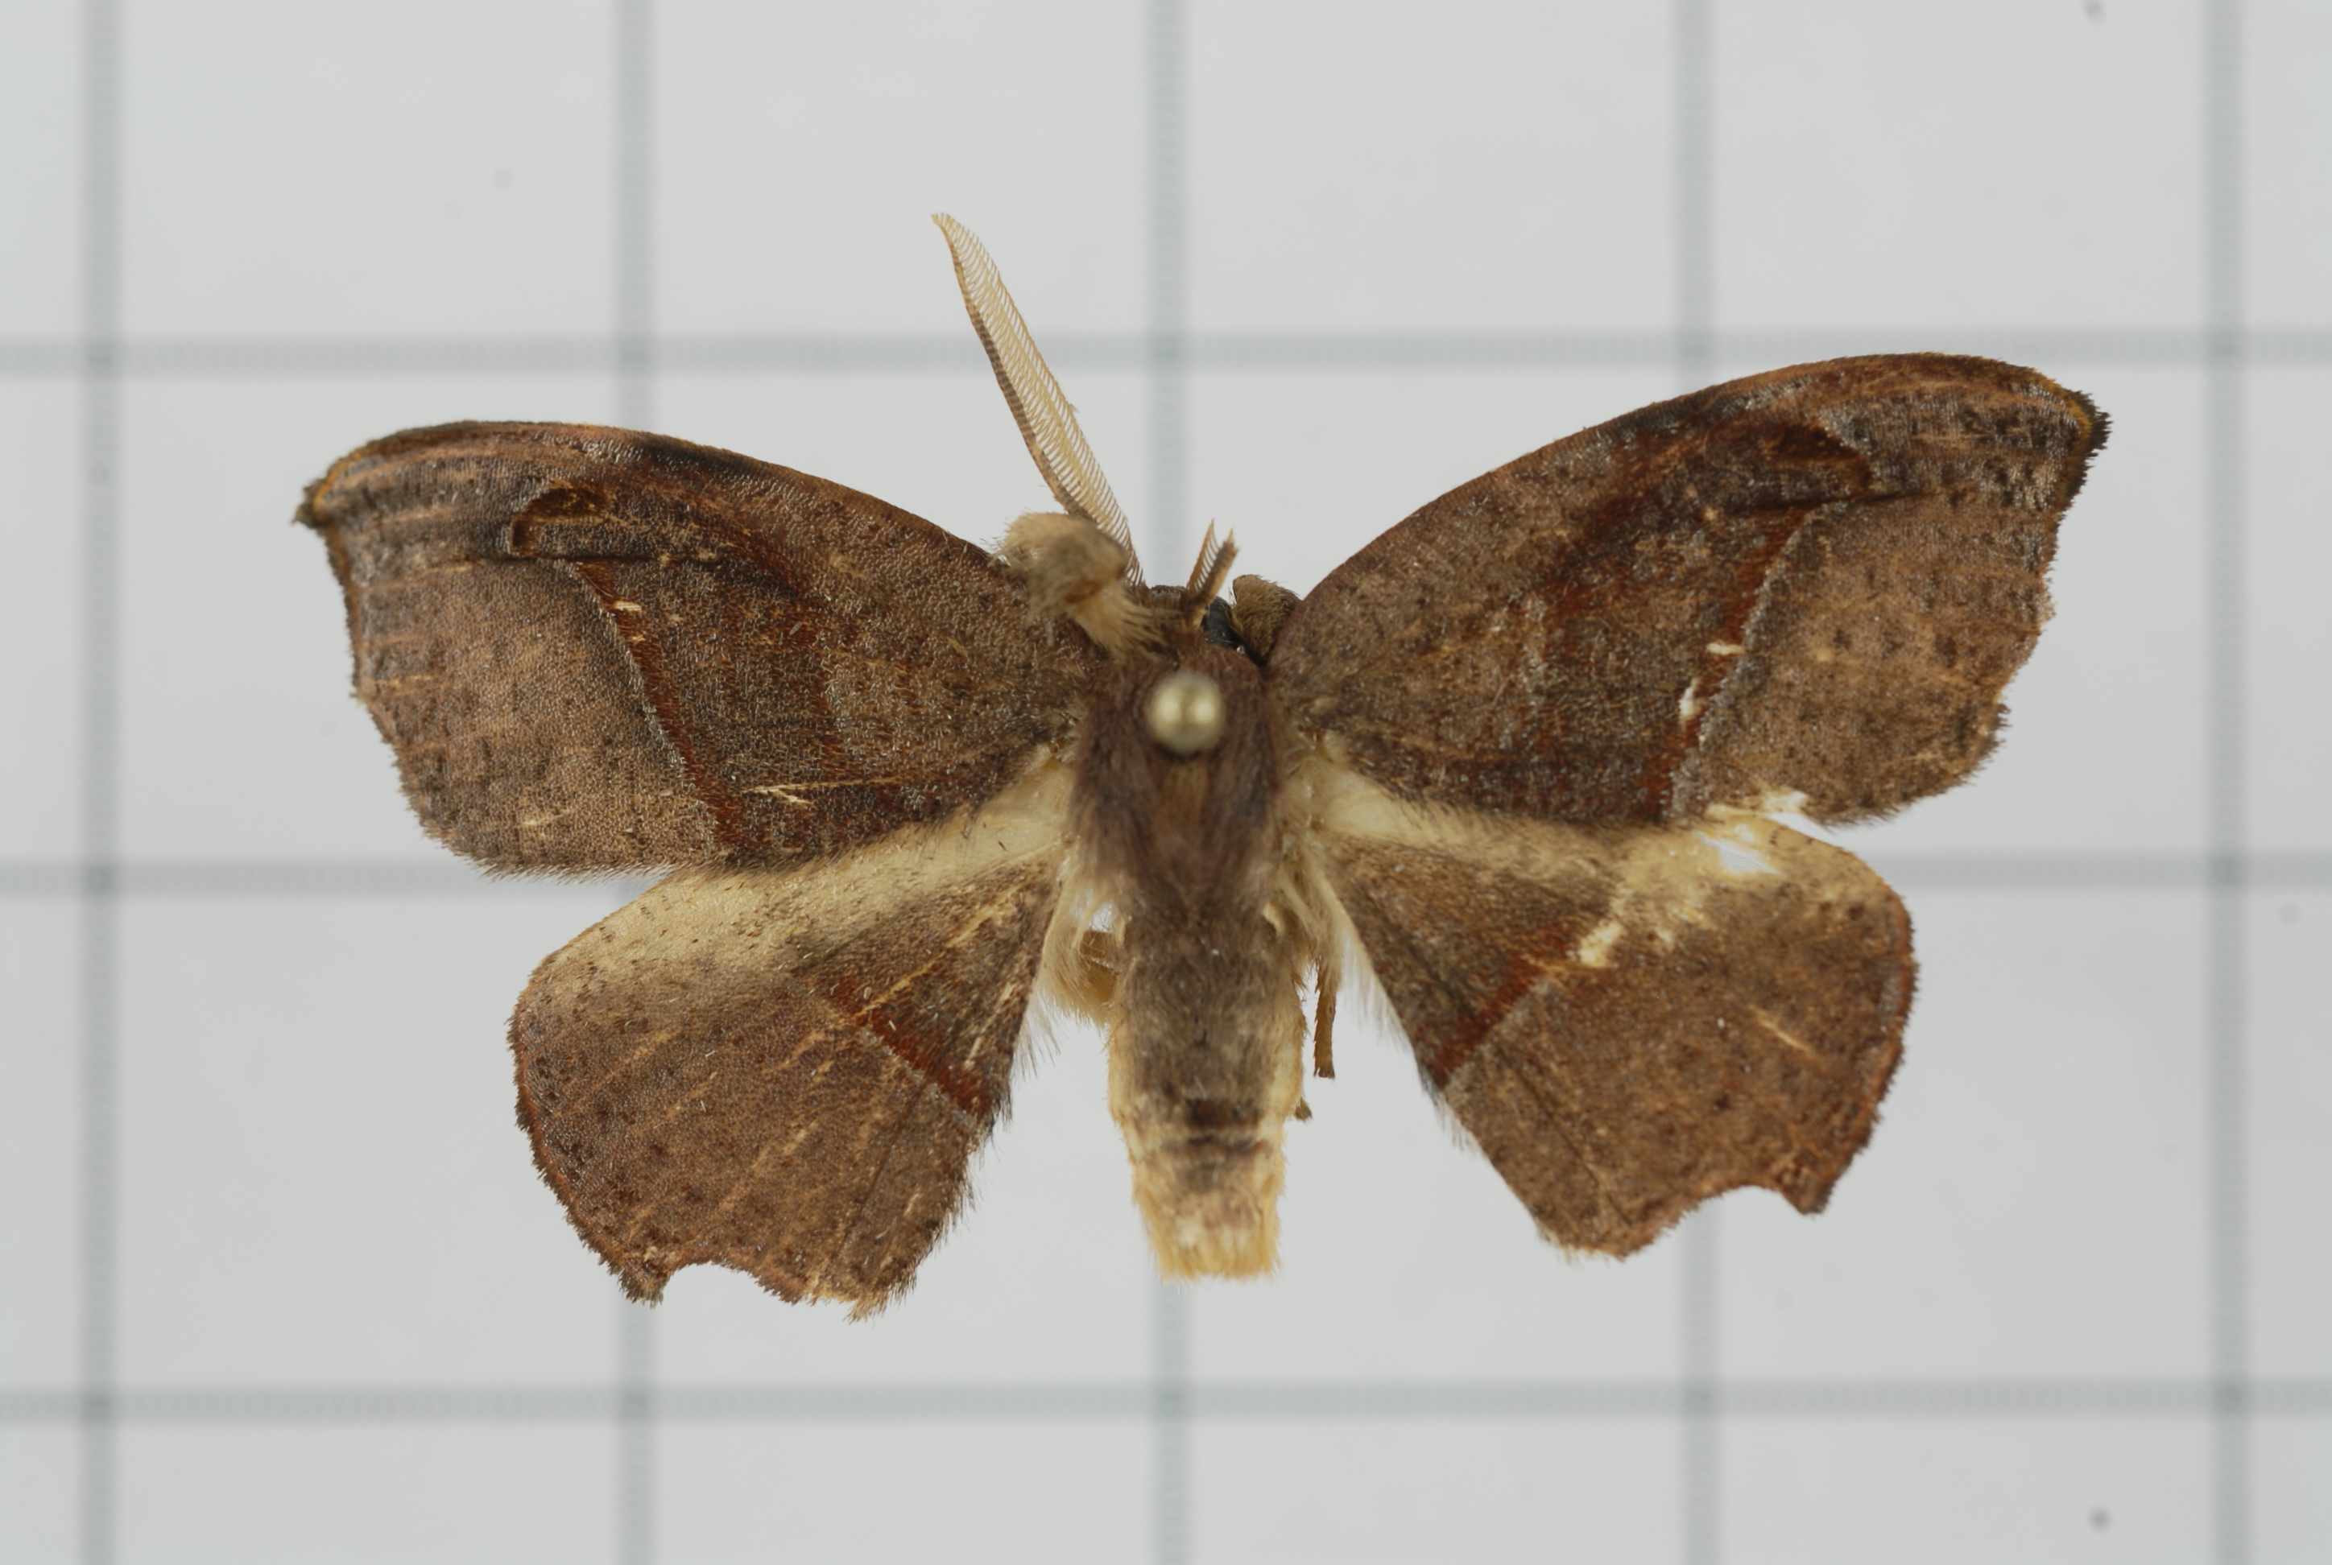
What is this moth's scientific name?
Neoreta purpureofascia
